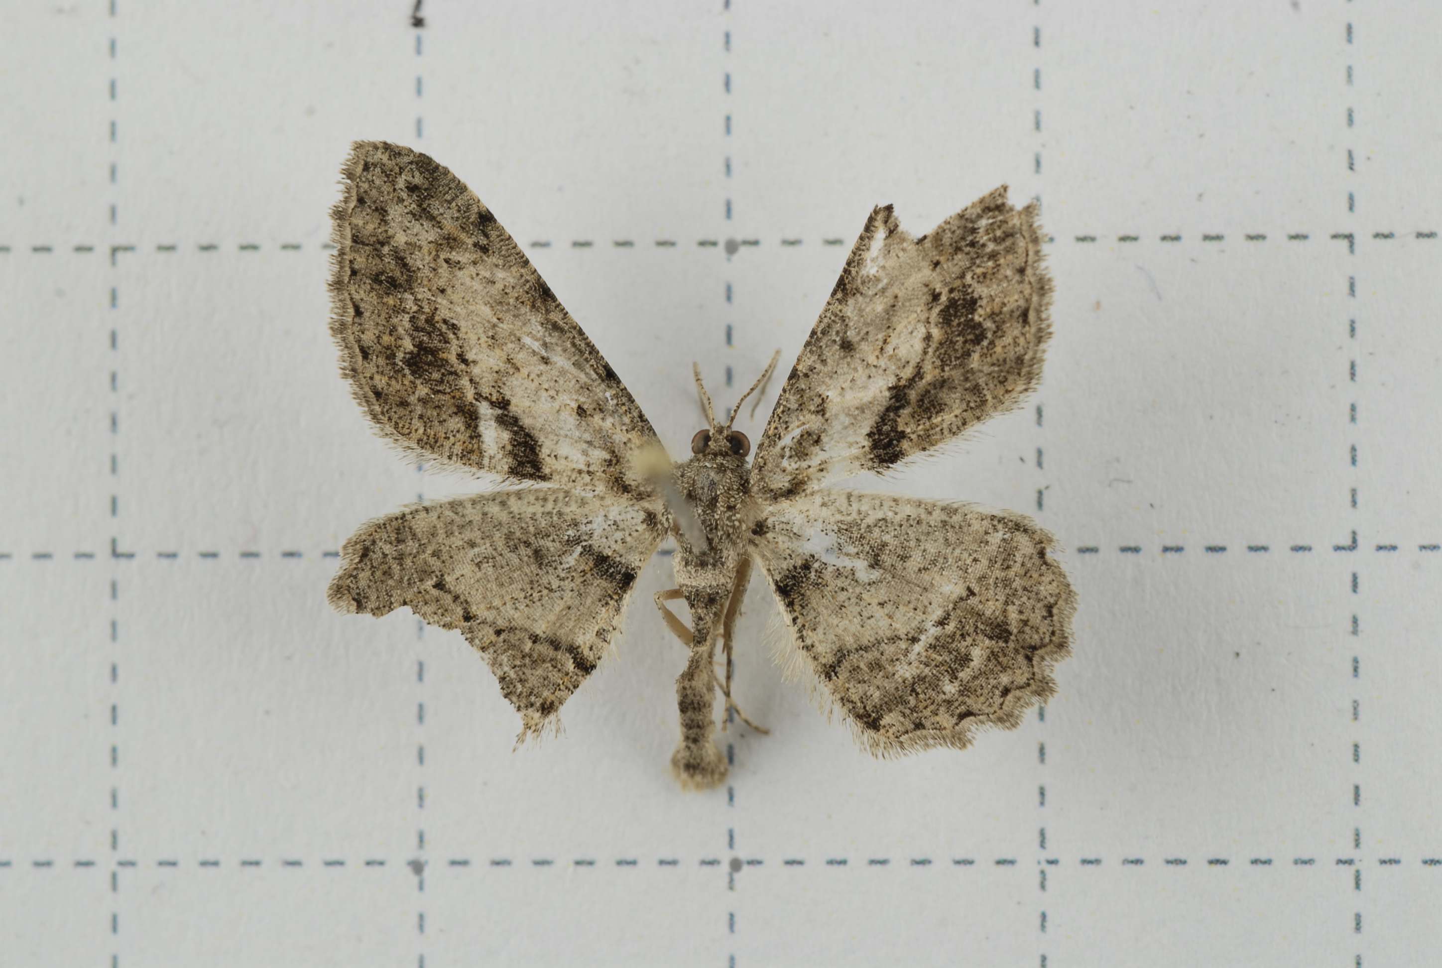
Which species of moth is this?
Psilalcis breta rantaizana
